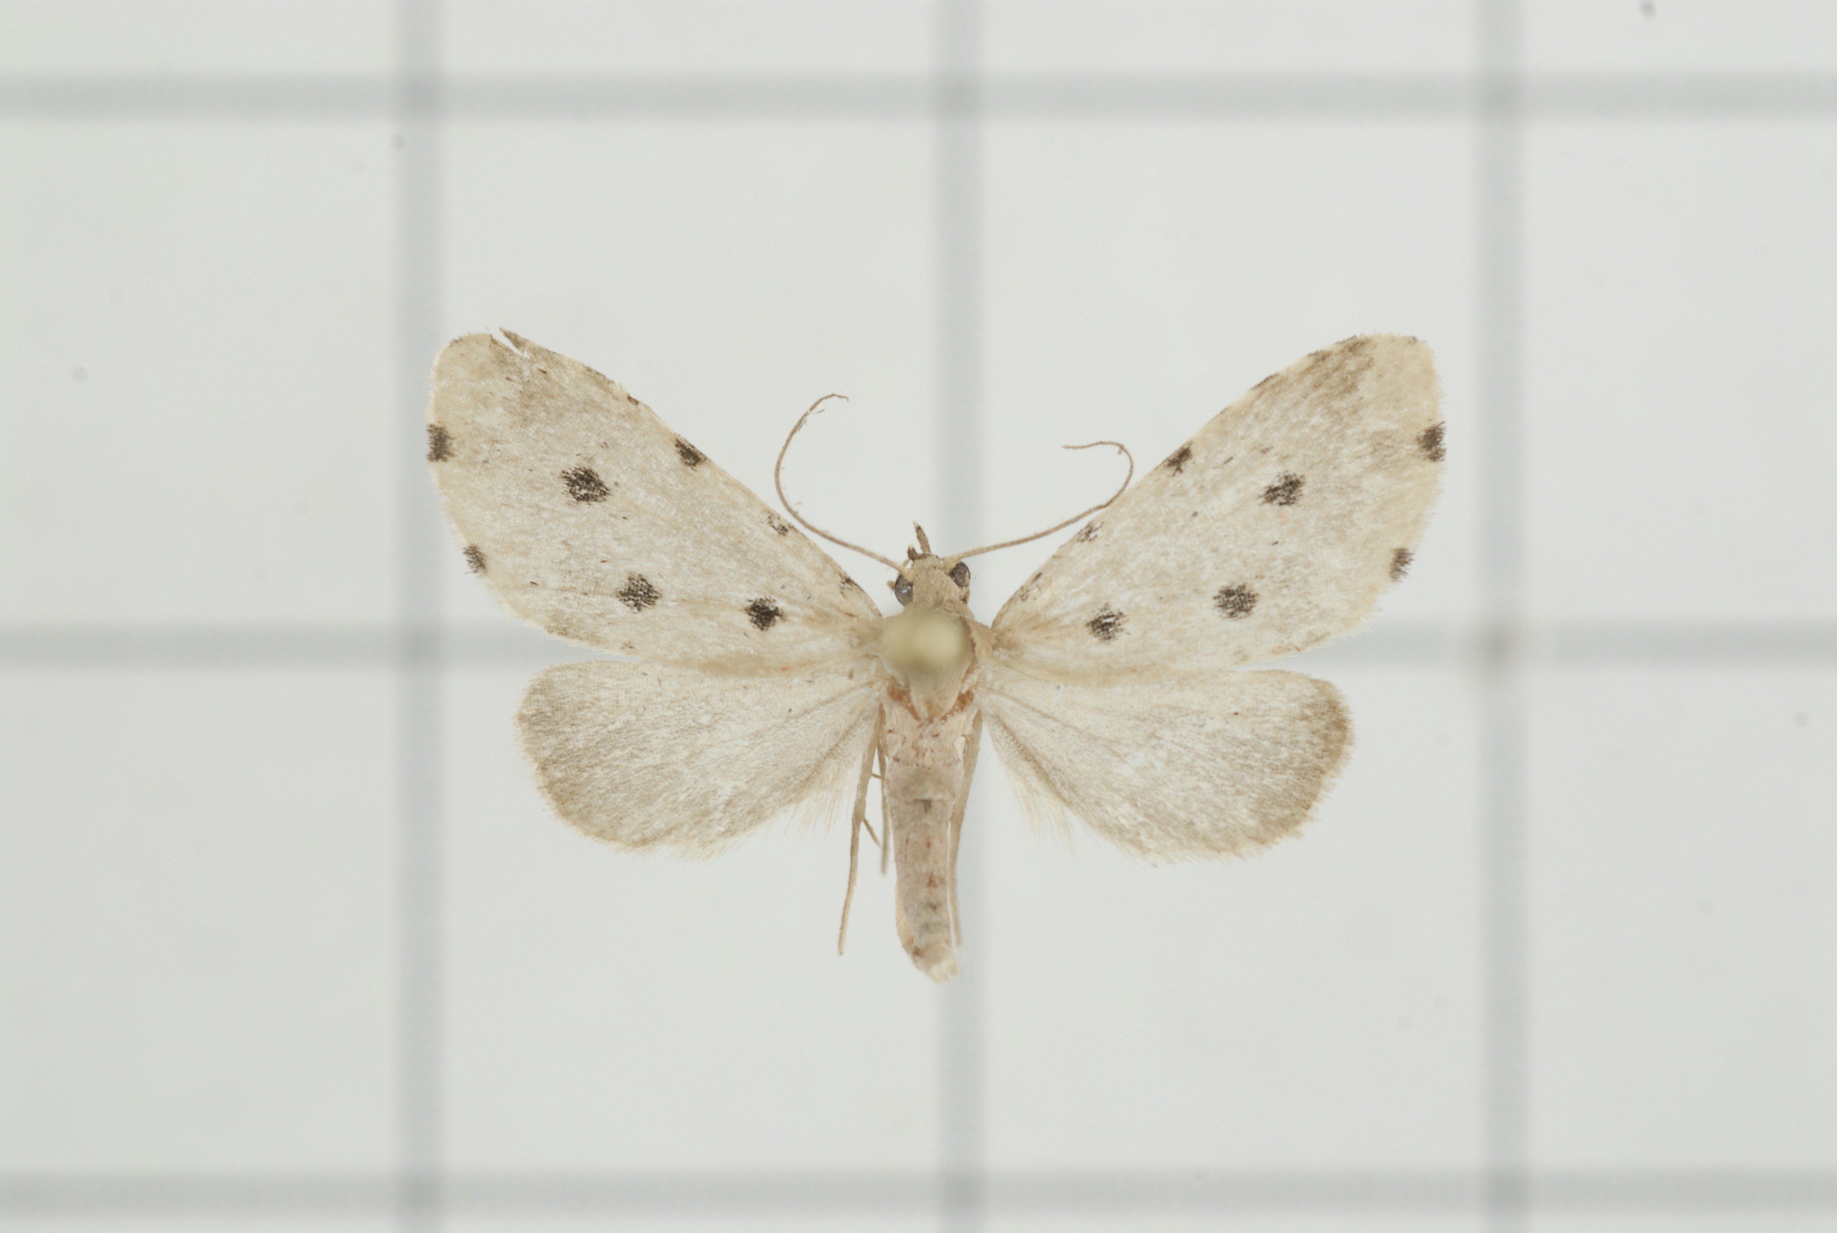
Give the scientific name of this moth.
Metaemene atrigutta
